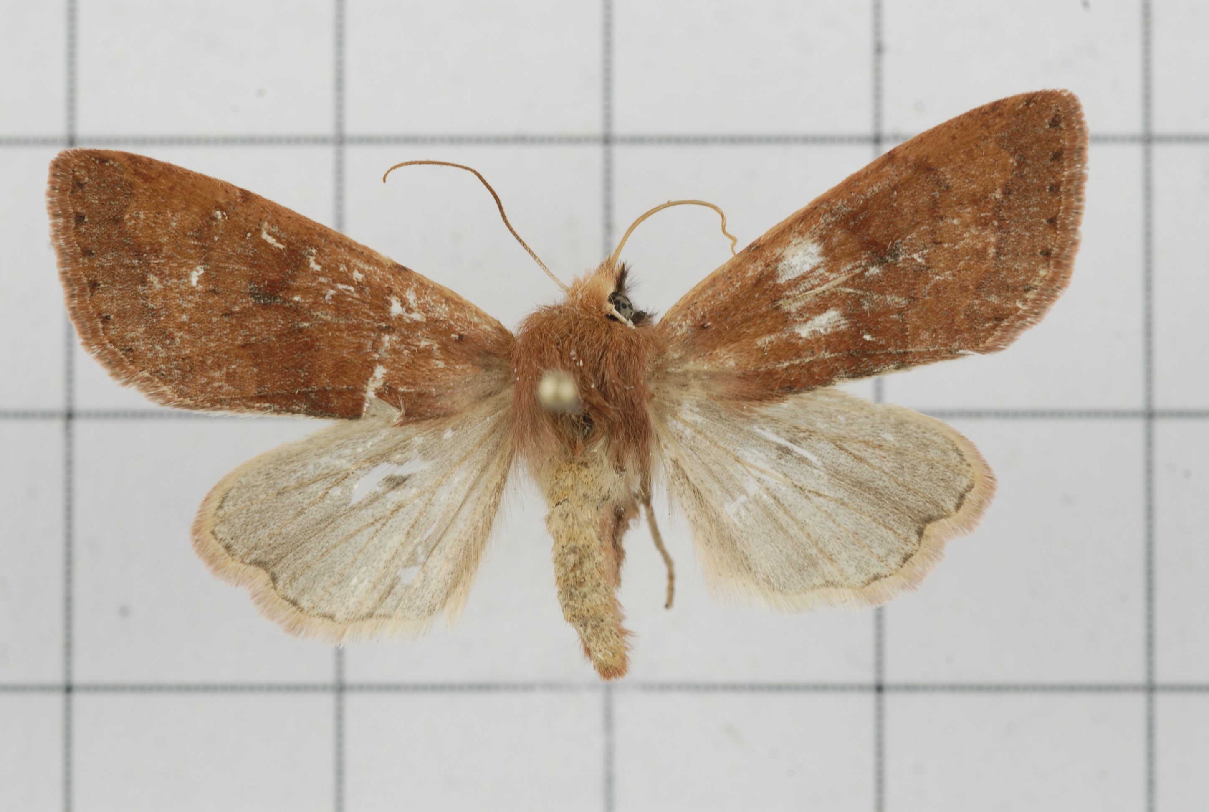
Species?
Anorthoa changi
